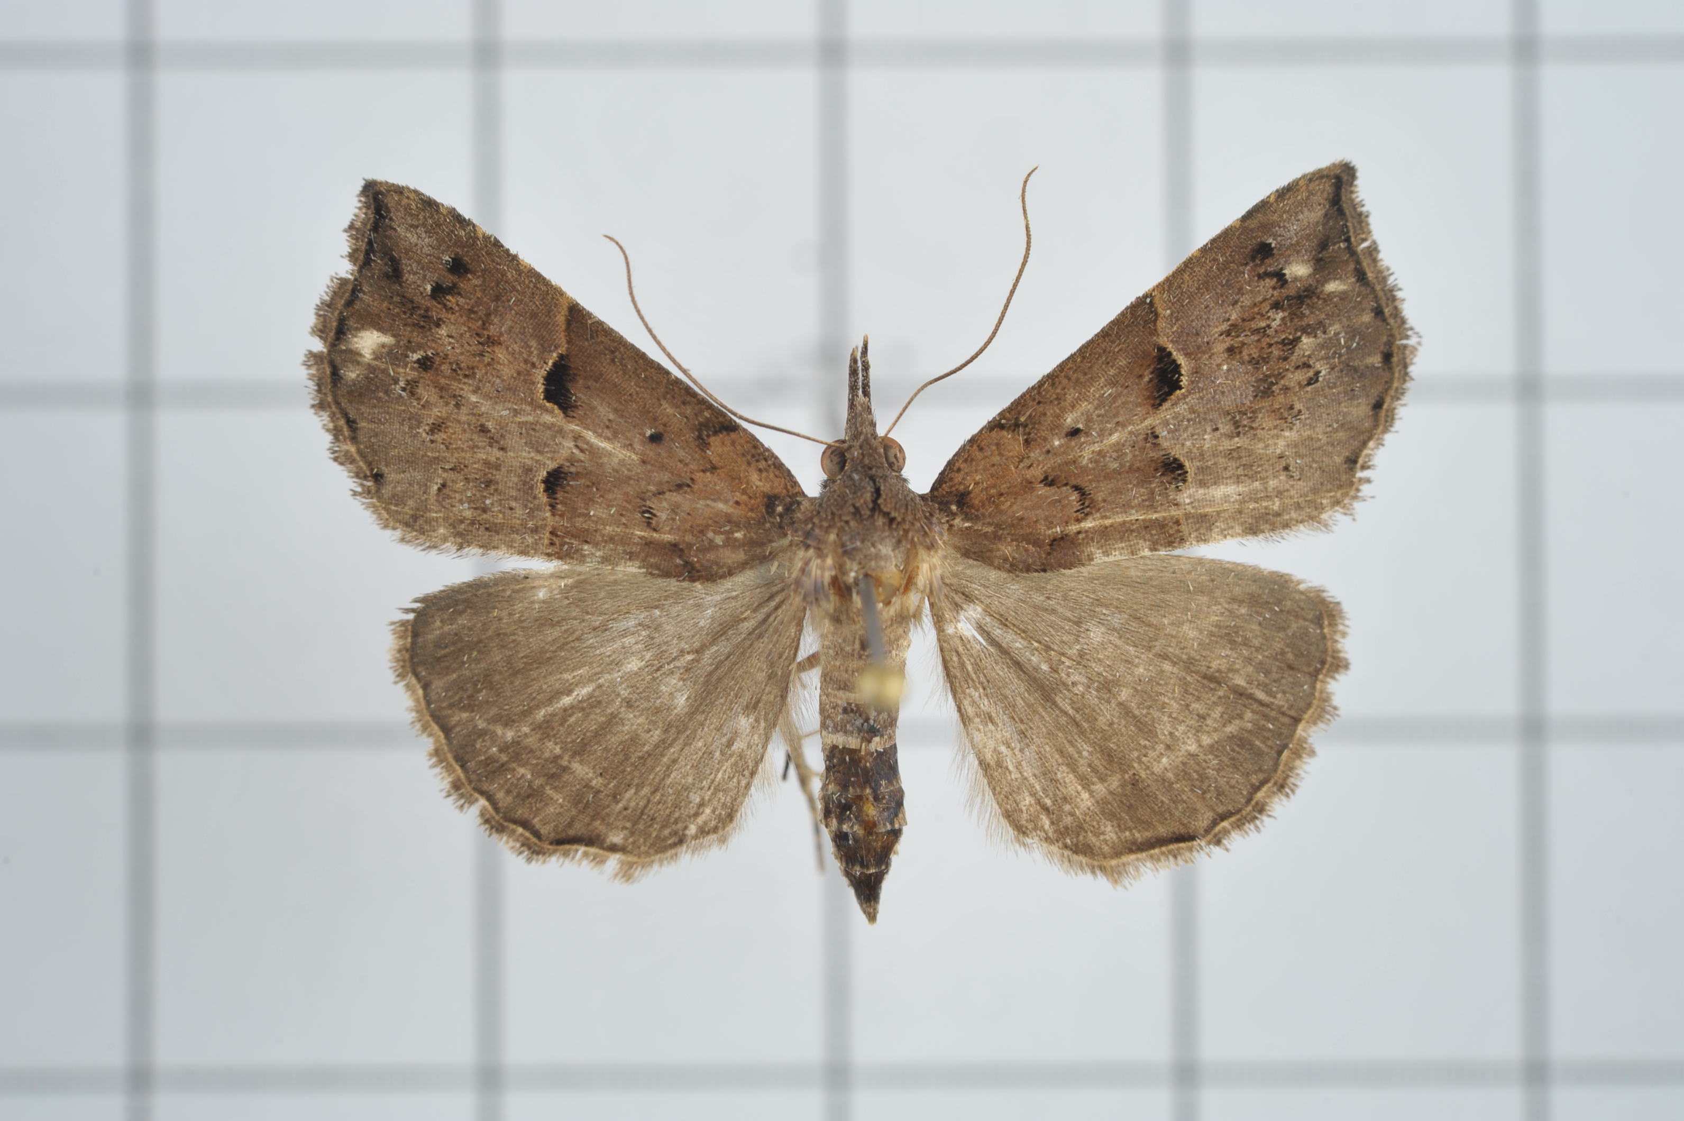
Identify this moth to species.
Hypena sinuosa
